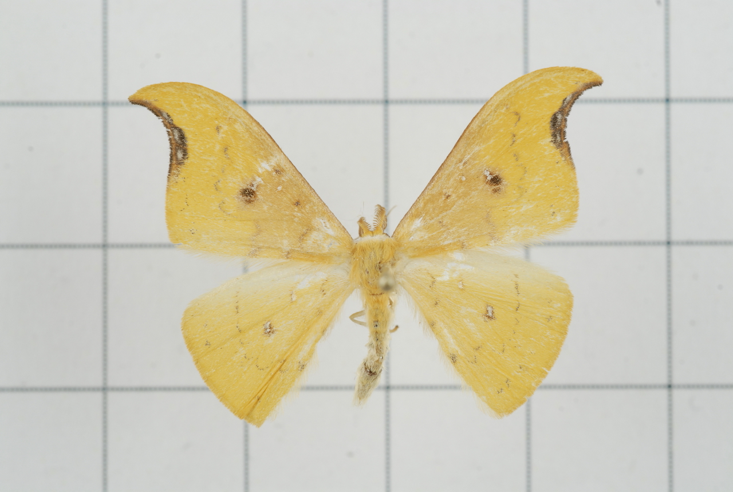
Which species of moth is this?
Tridrepana arikana arikana
